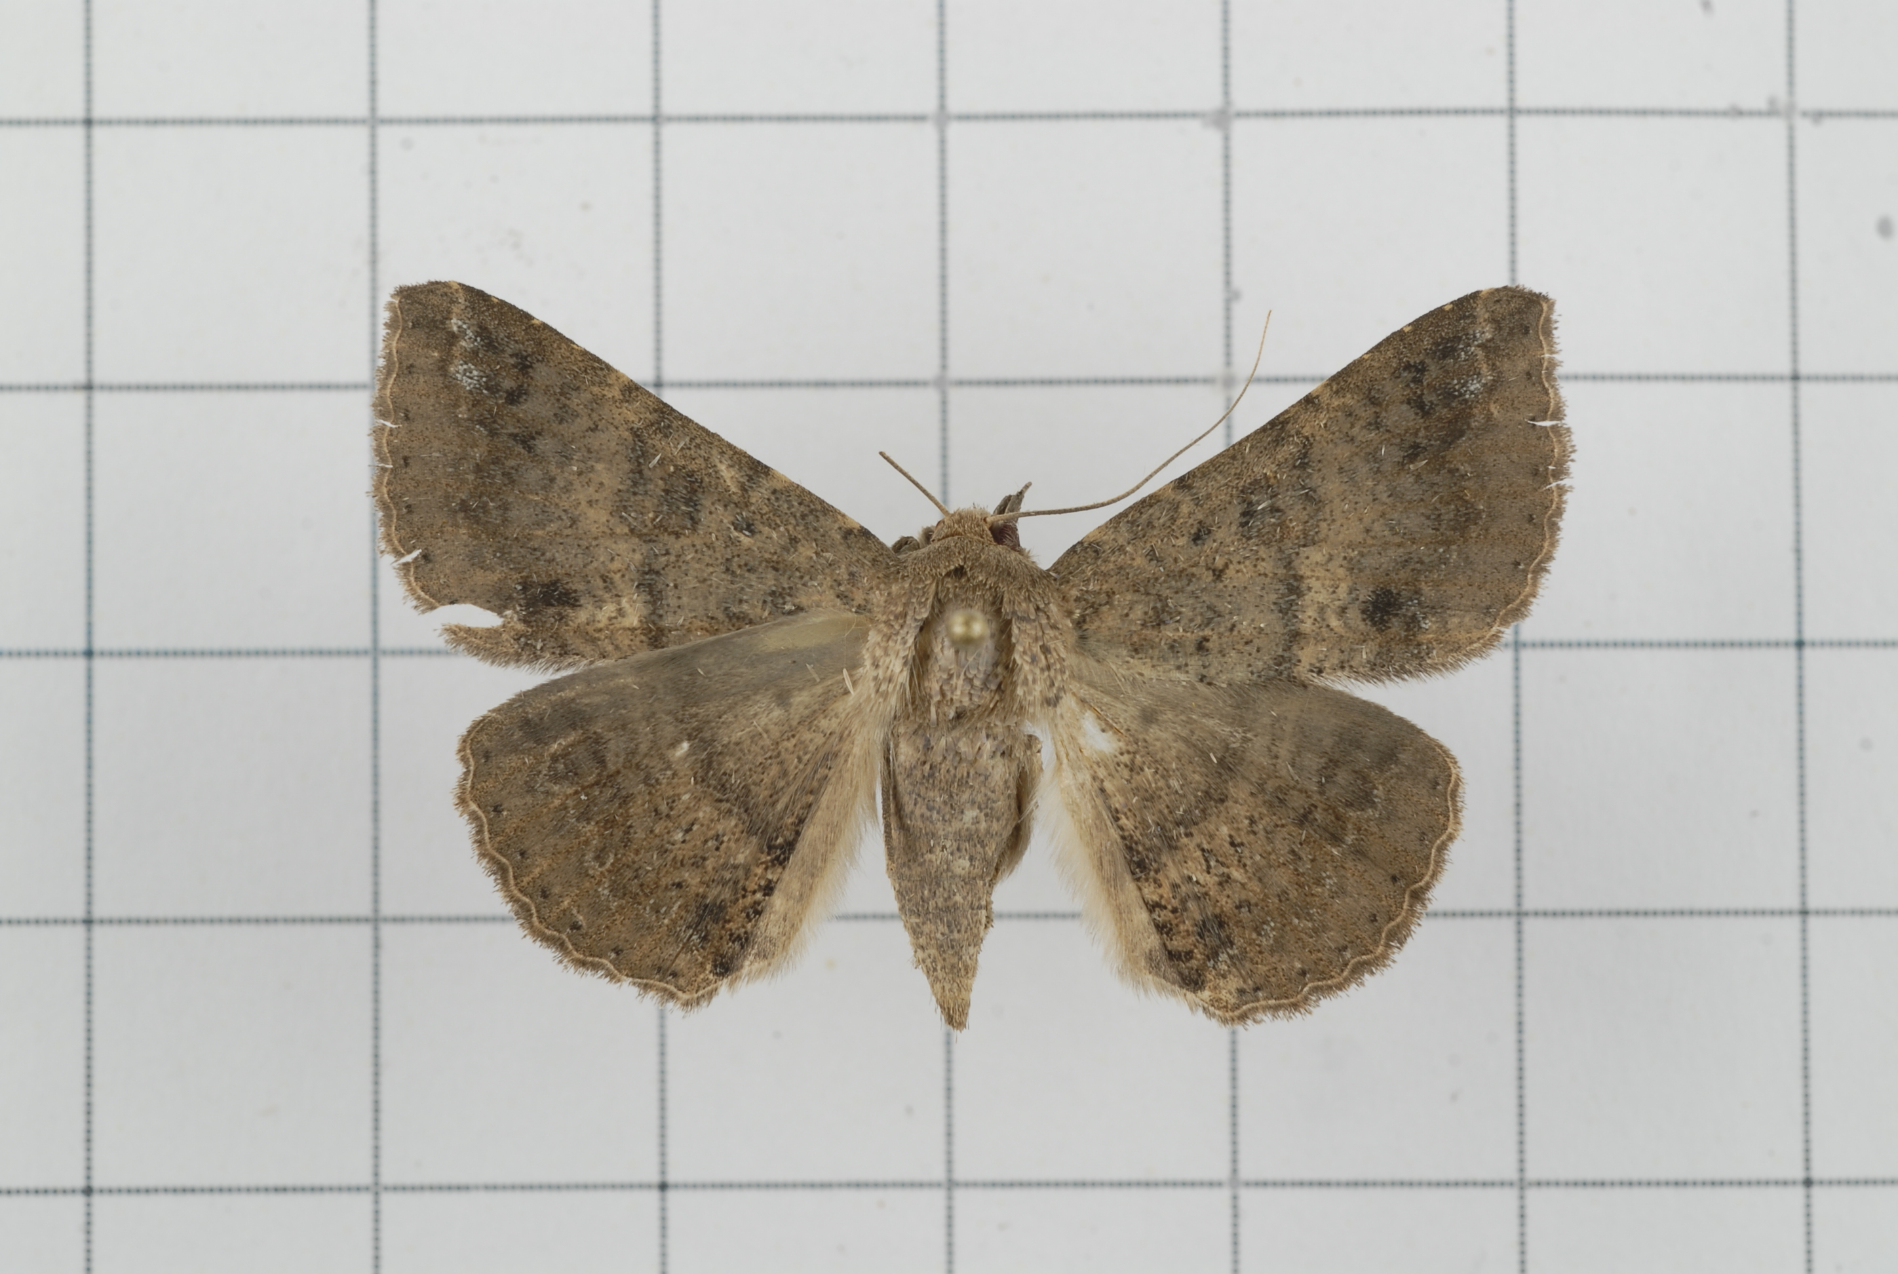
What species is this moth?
Ericeia inangulata inangulata
